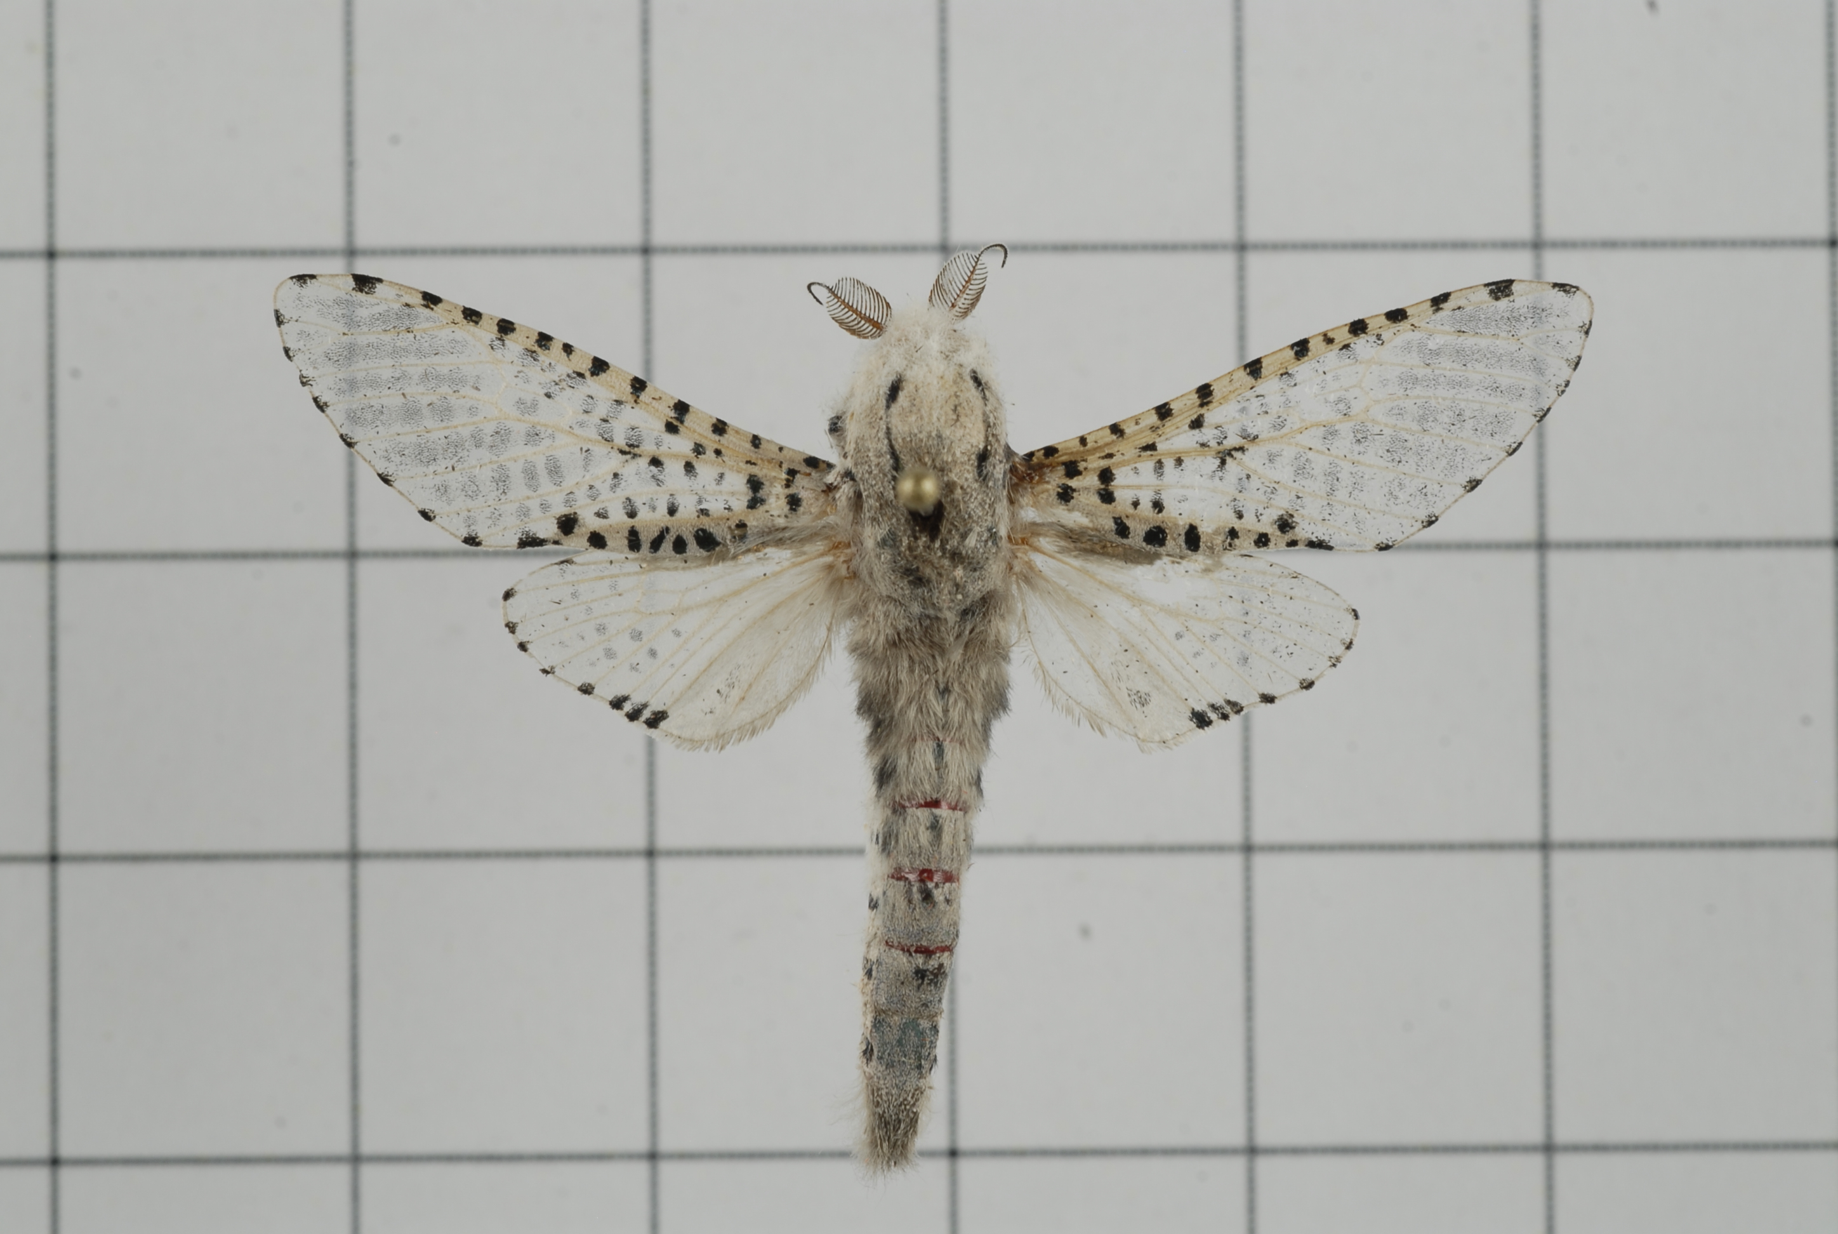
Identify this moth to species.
Polyphagozerra coffeae
